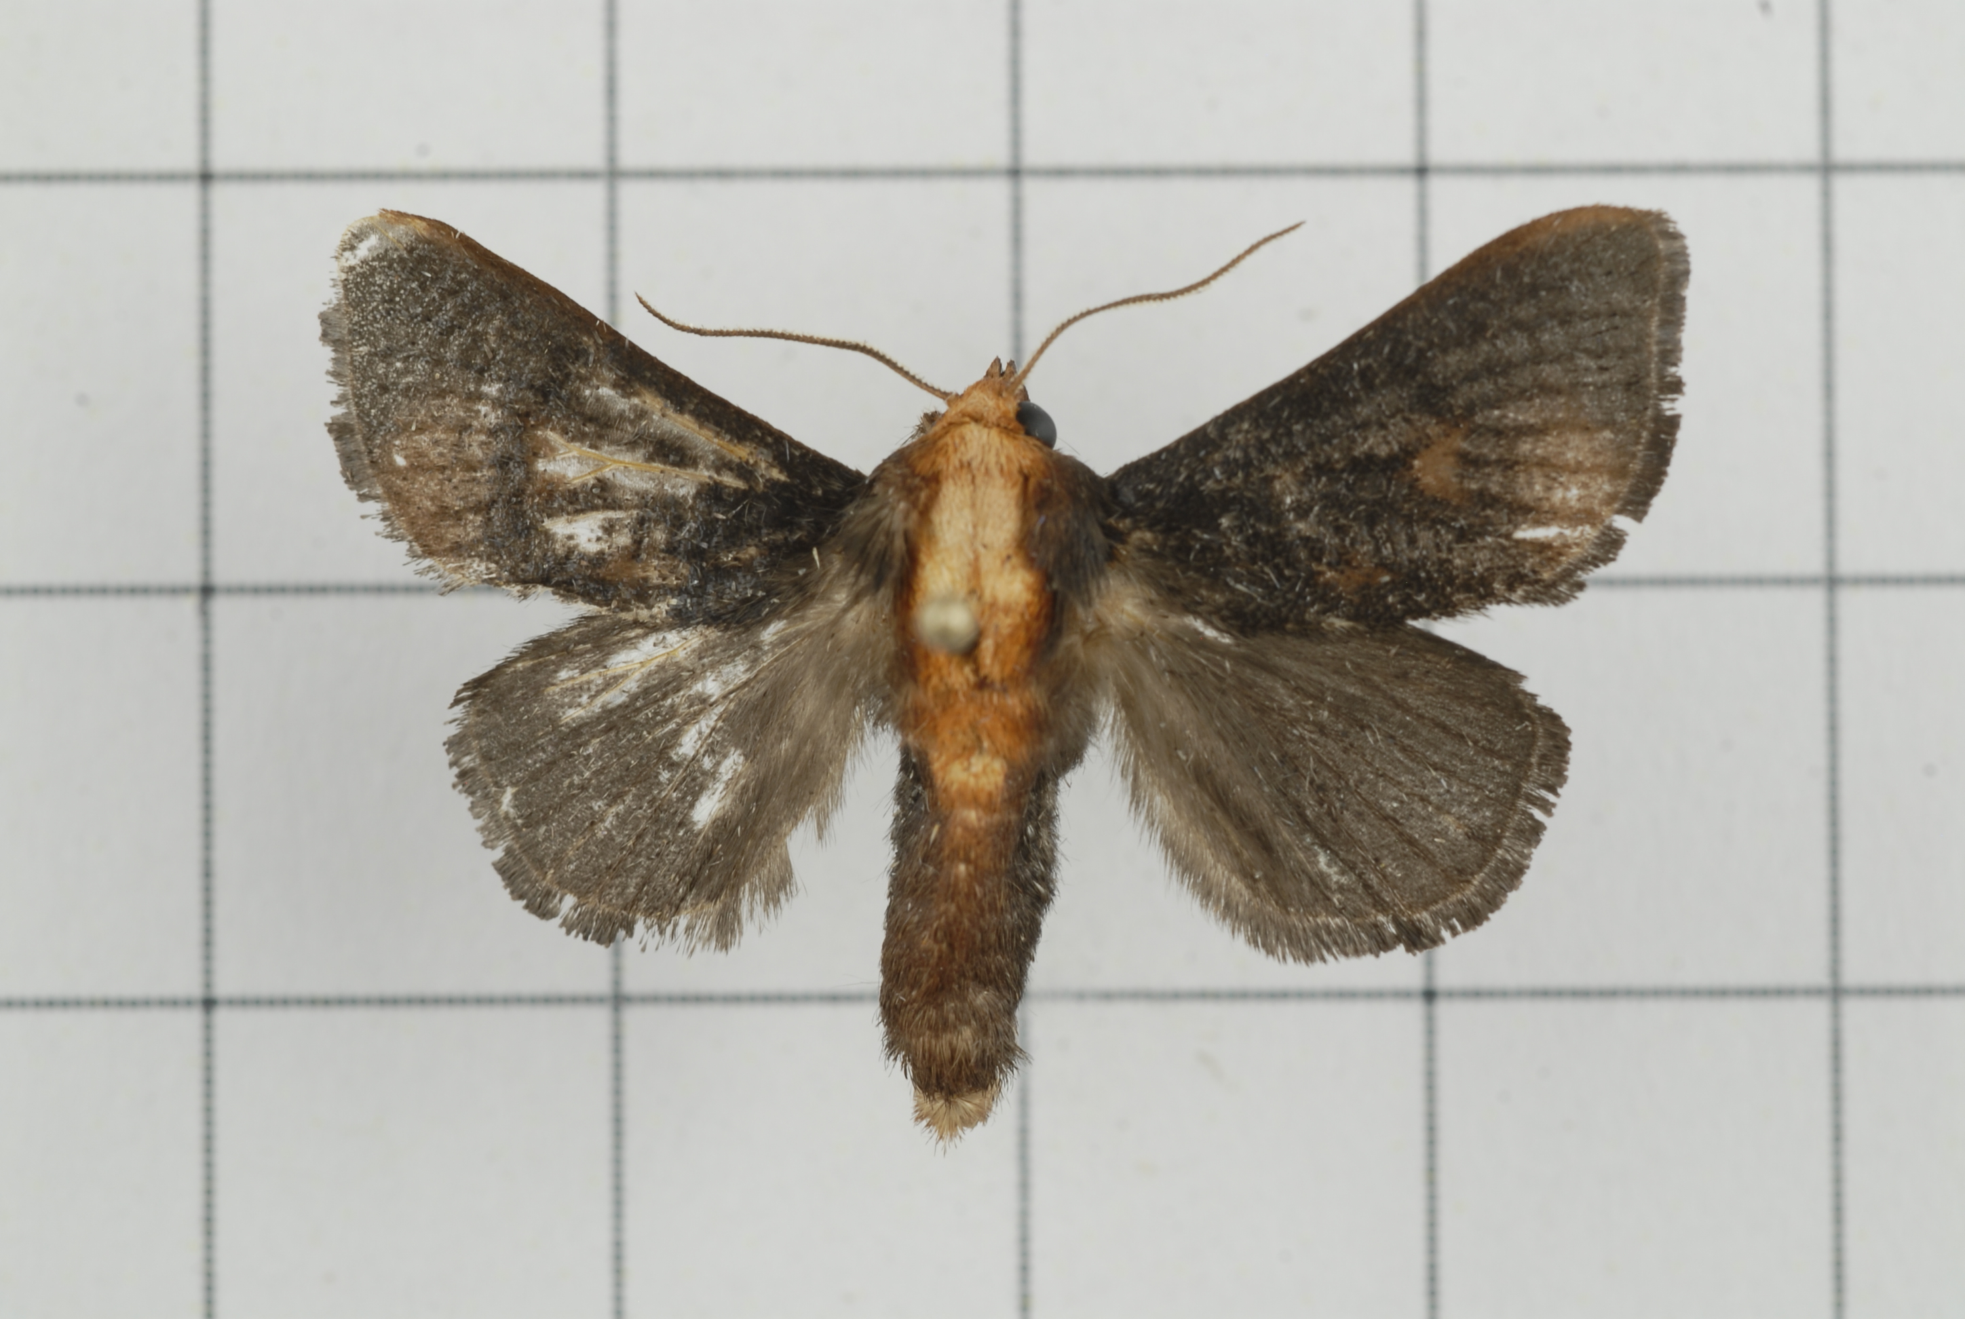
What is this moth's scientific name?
Iraga rugosa
